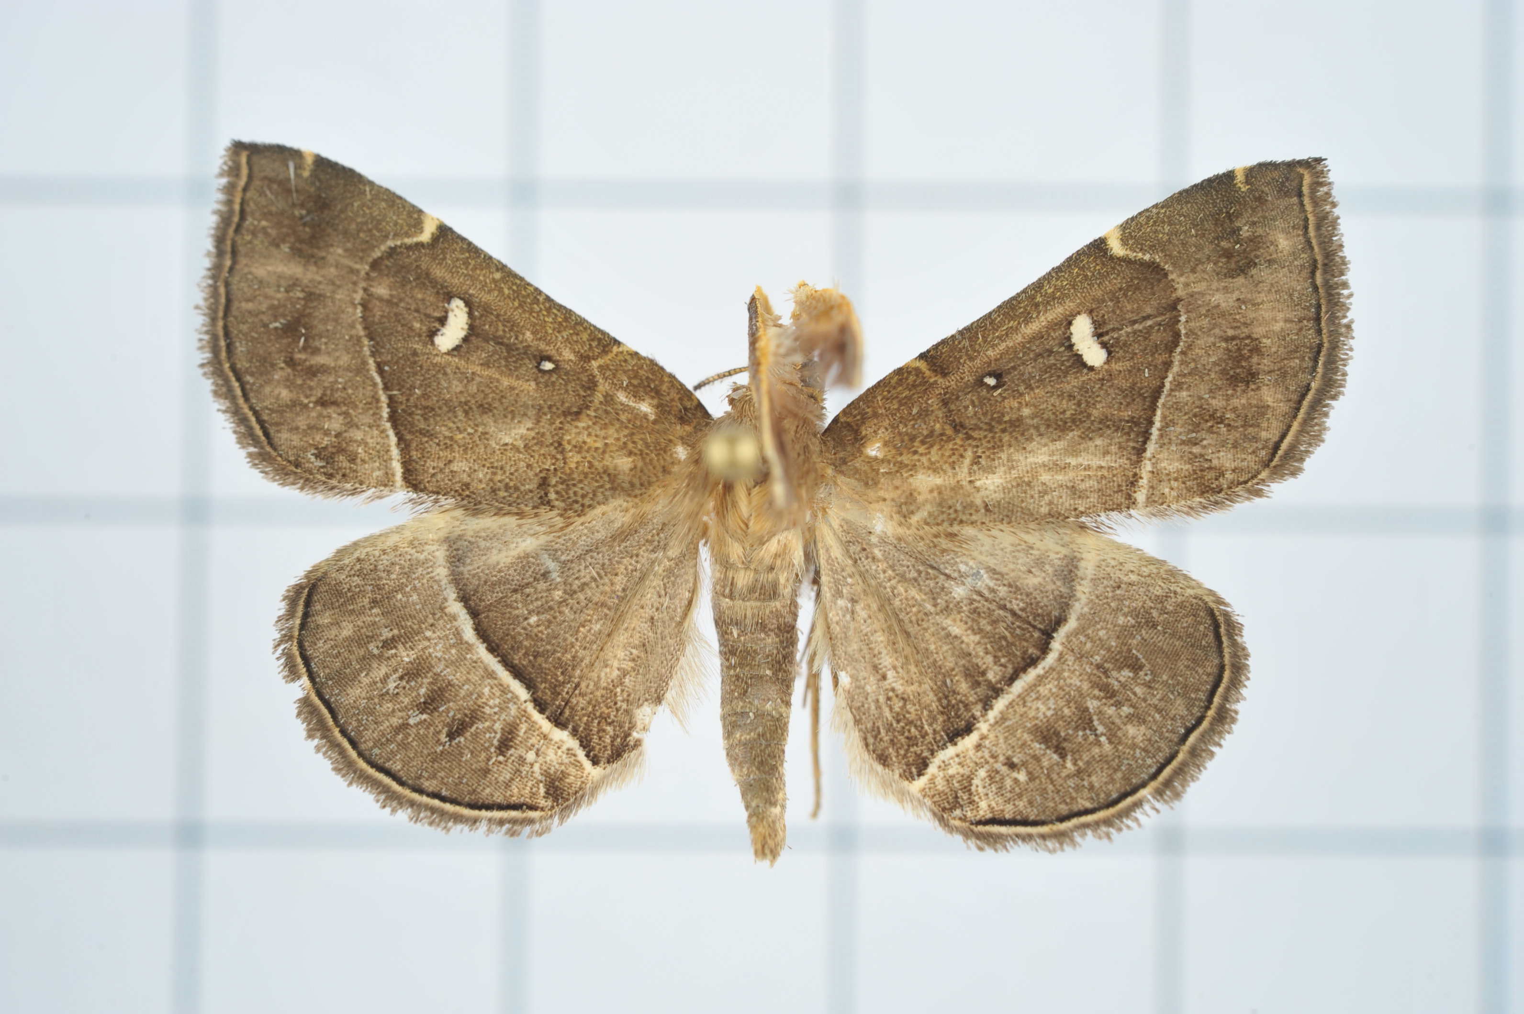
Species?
Cidariplura gladiata
